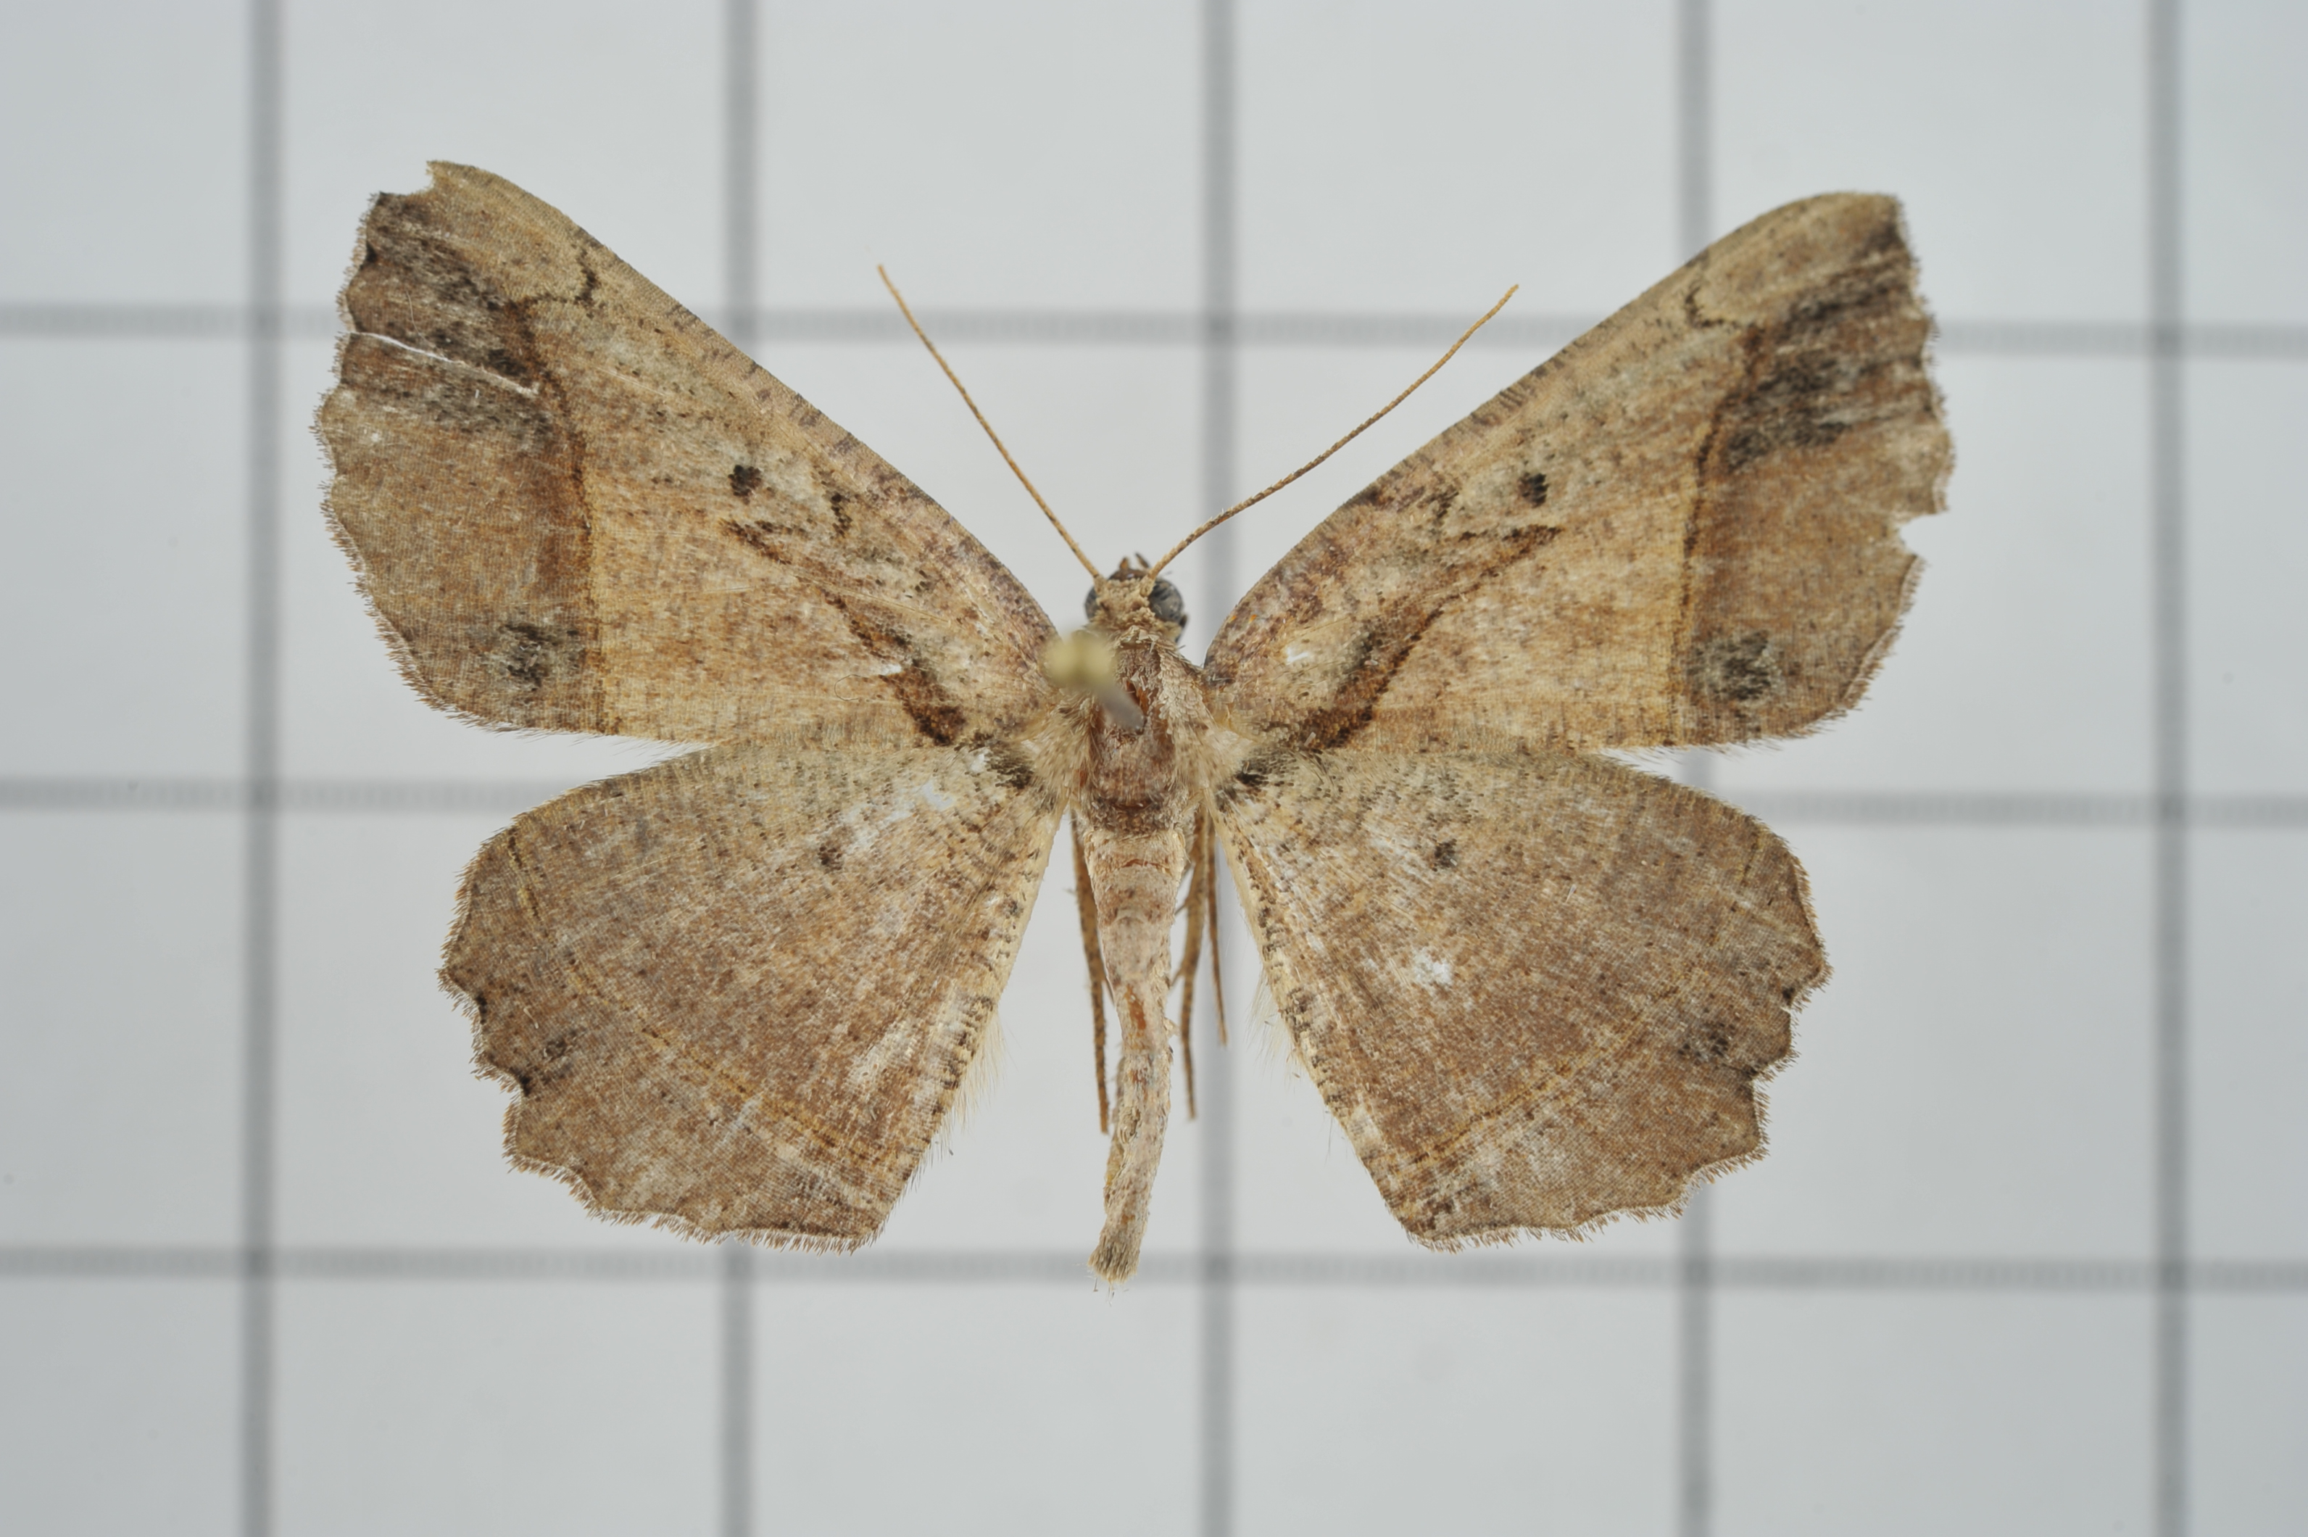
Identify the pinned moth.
Menophra taiwana
